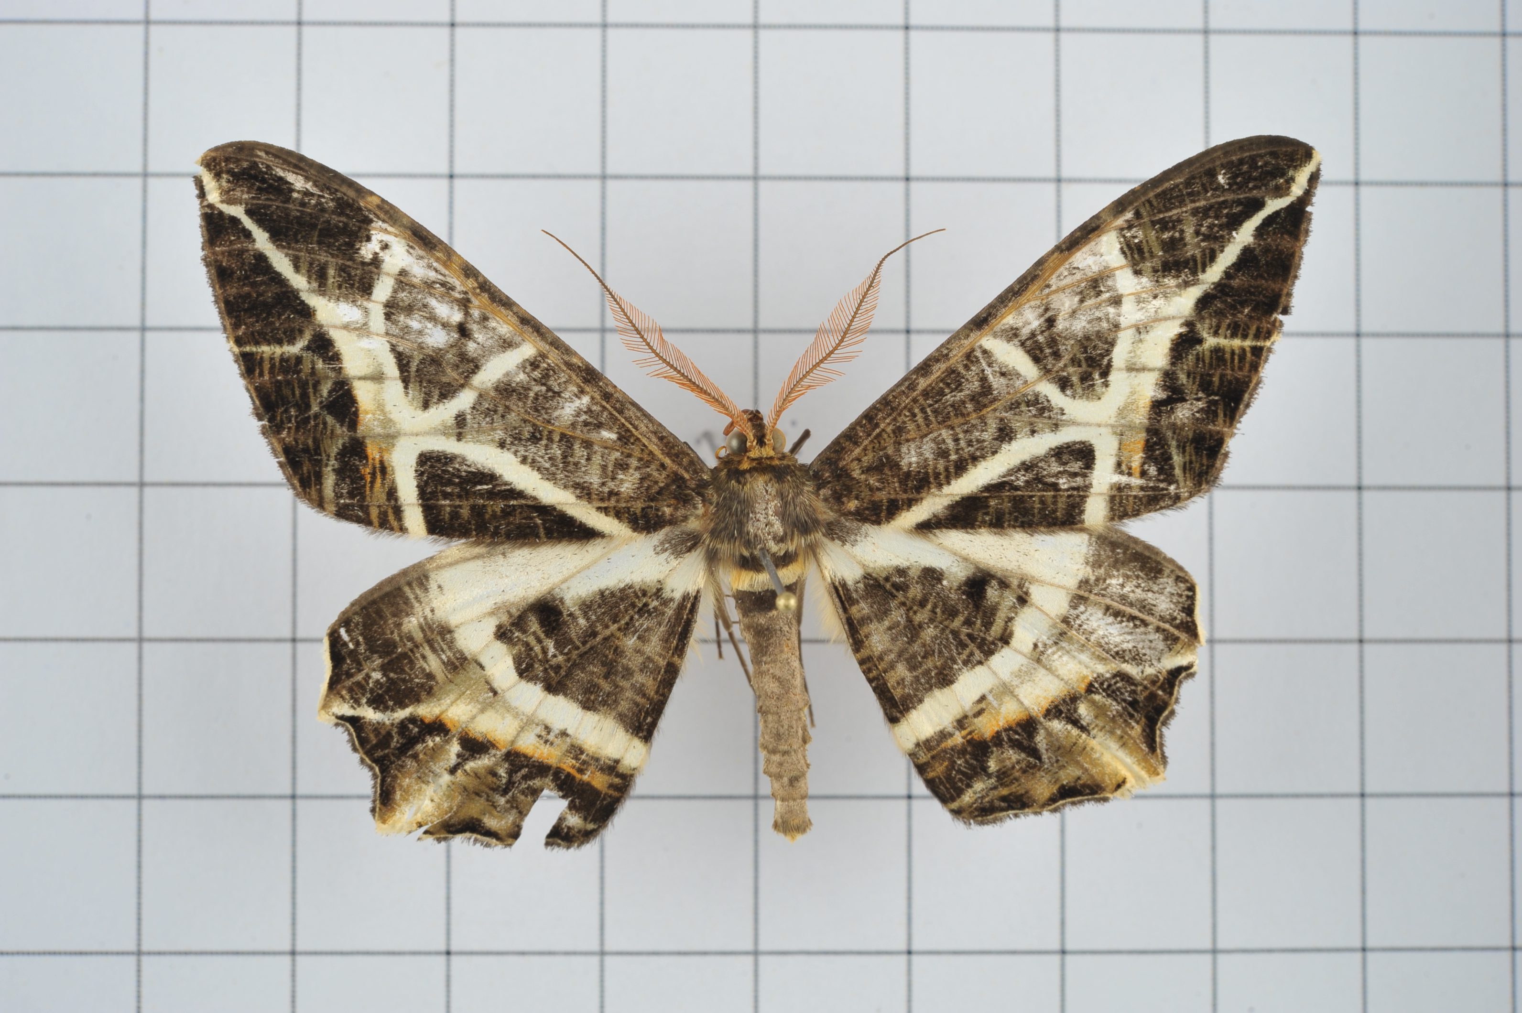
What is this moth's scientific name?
Mesastrape fulguraria fulguraria
